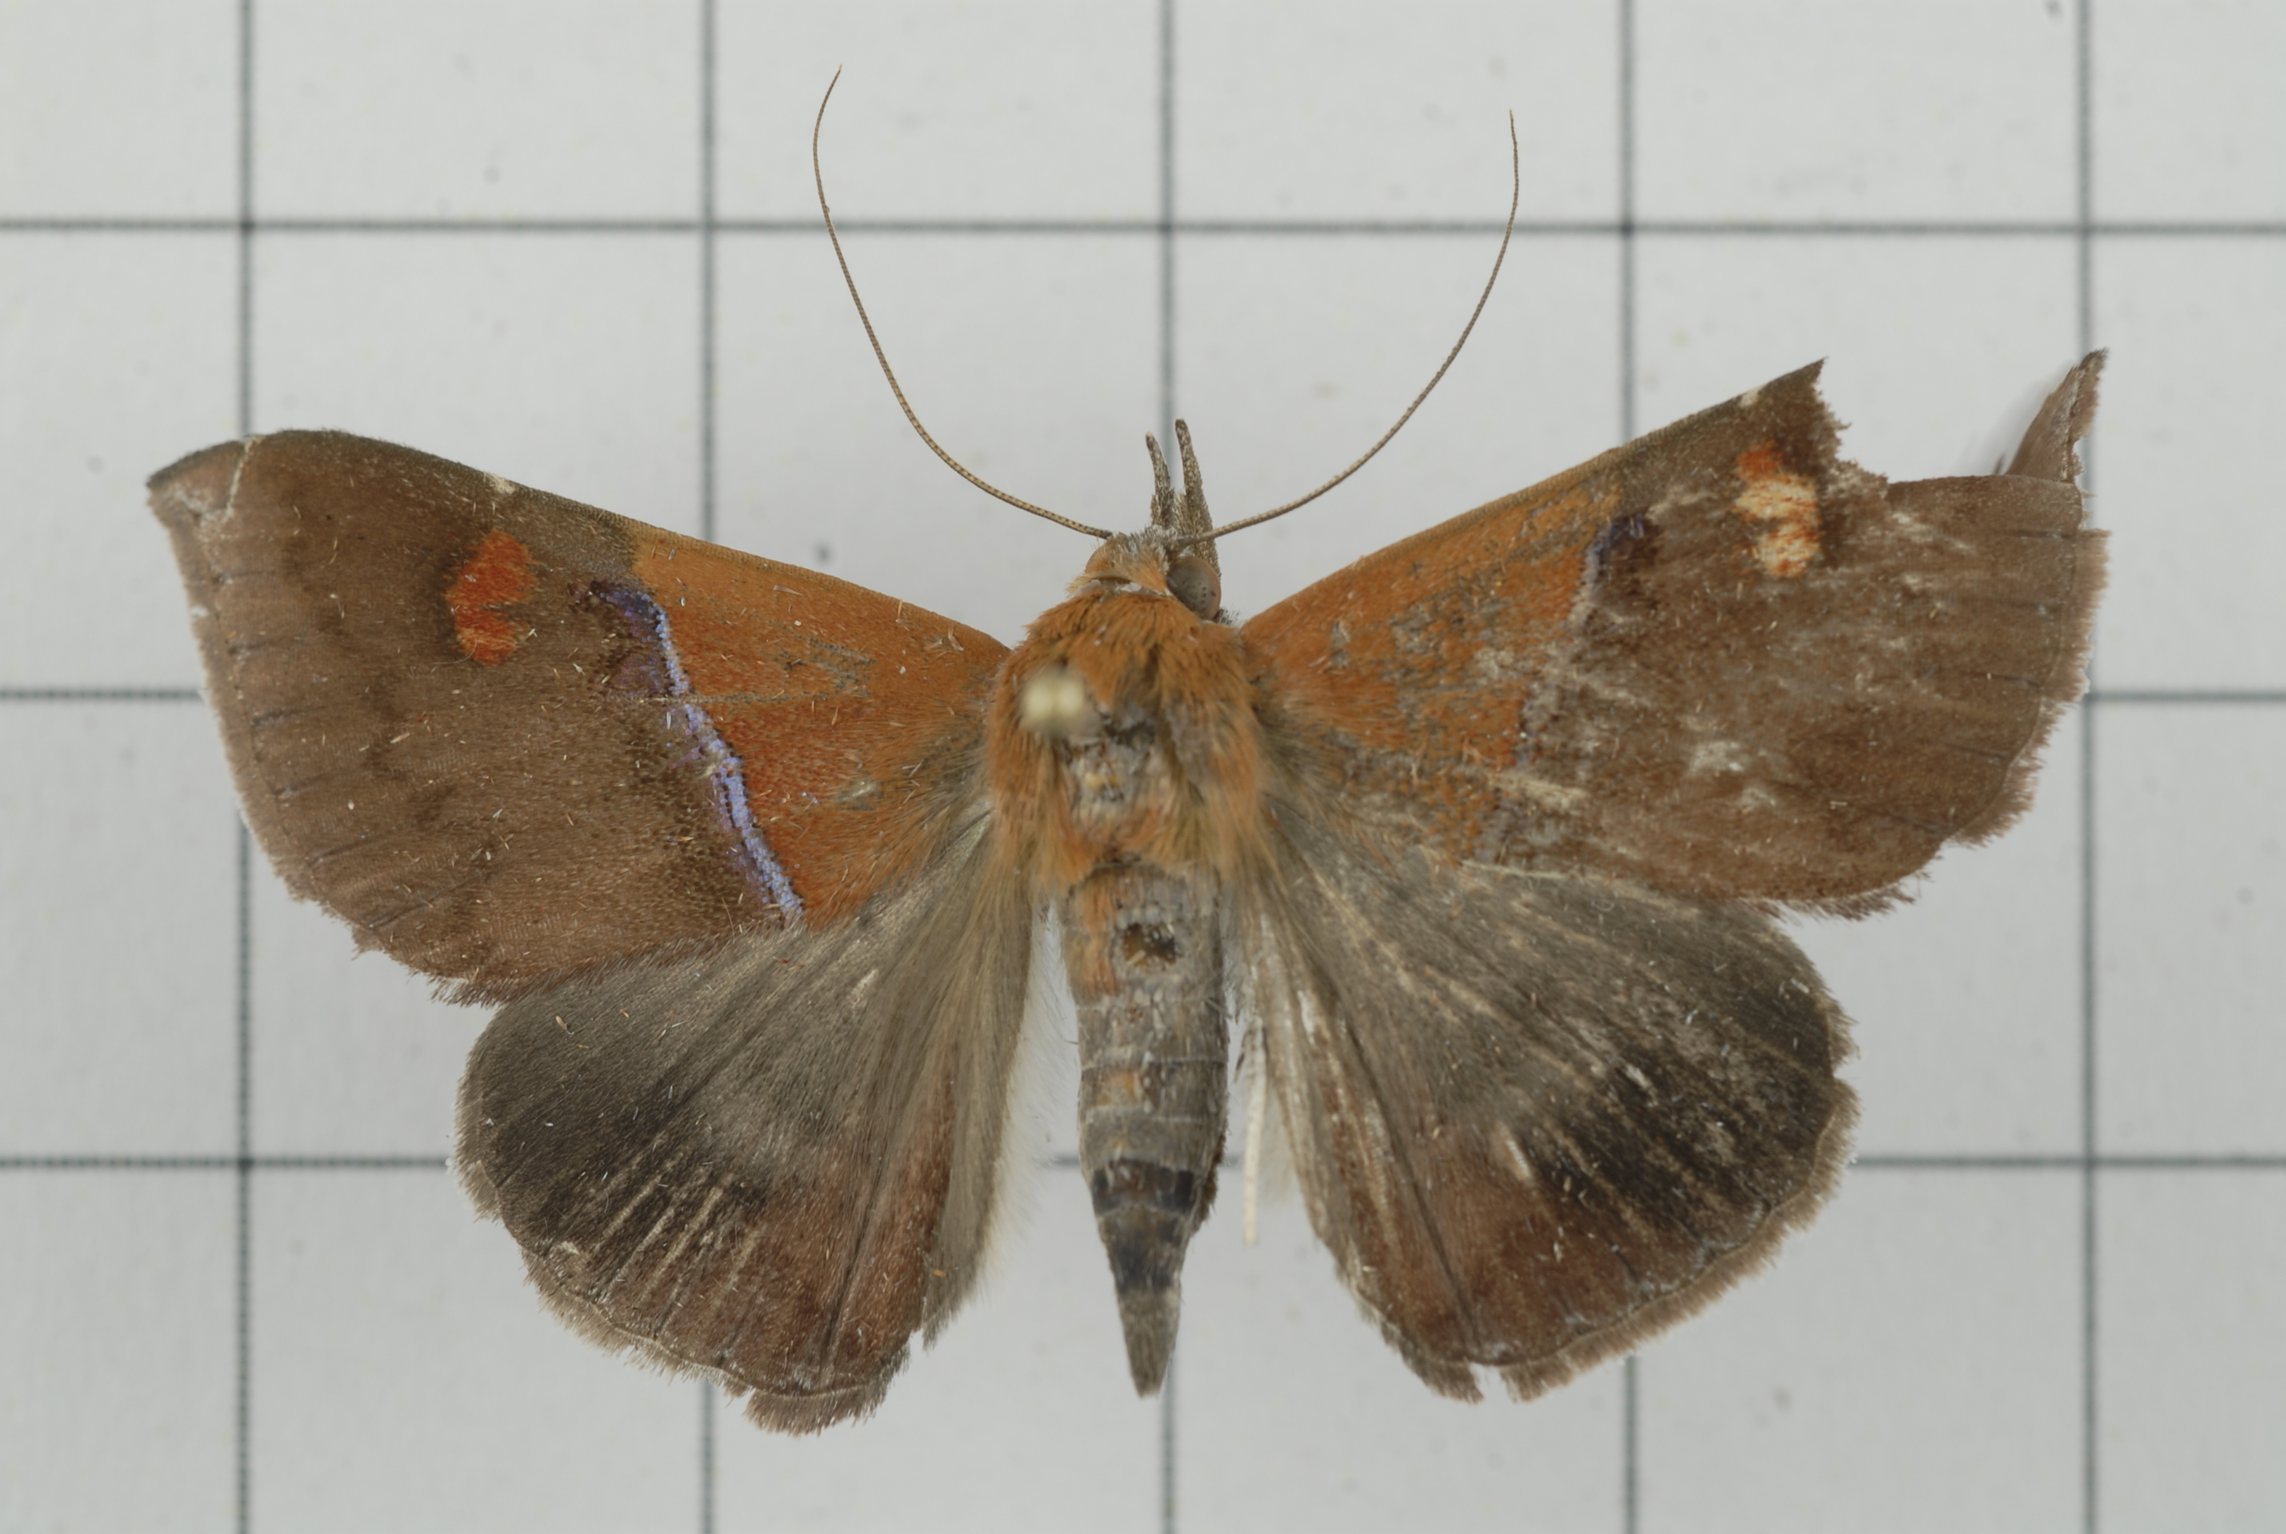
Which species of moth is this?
Sympis rufibasis
